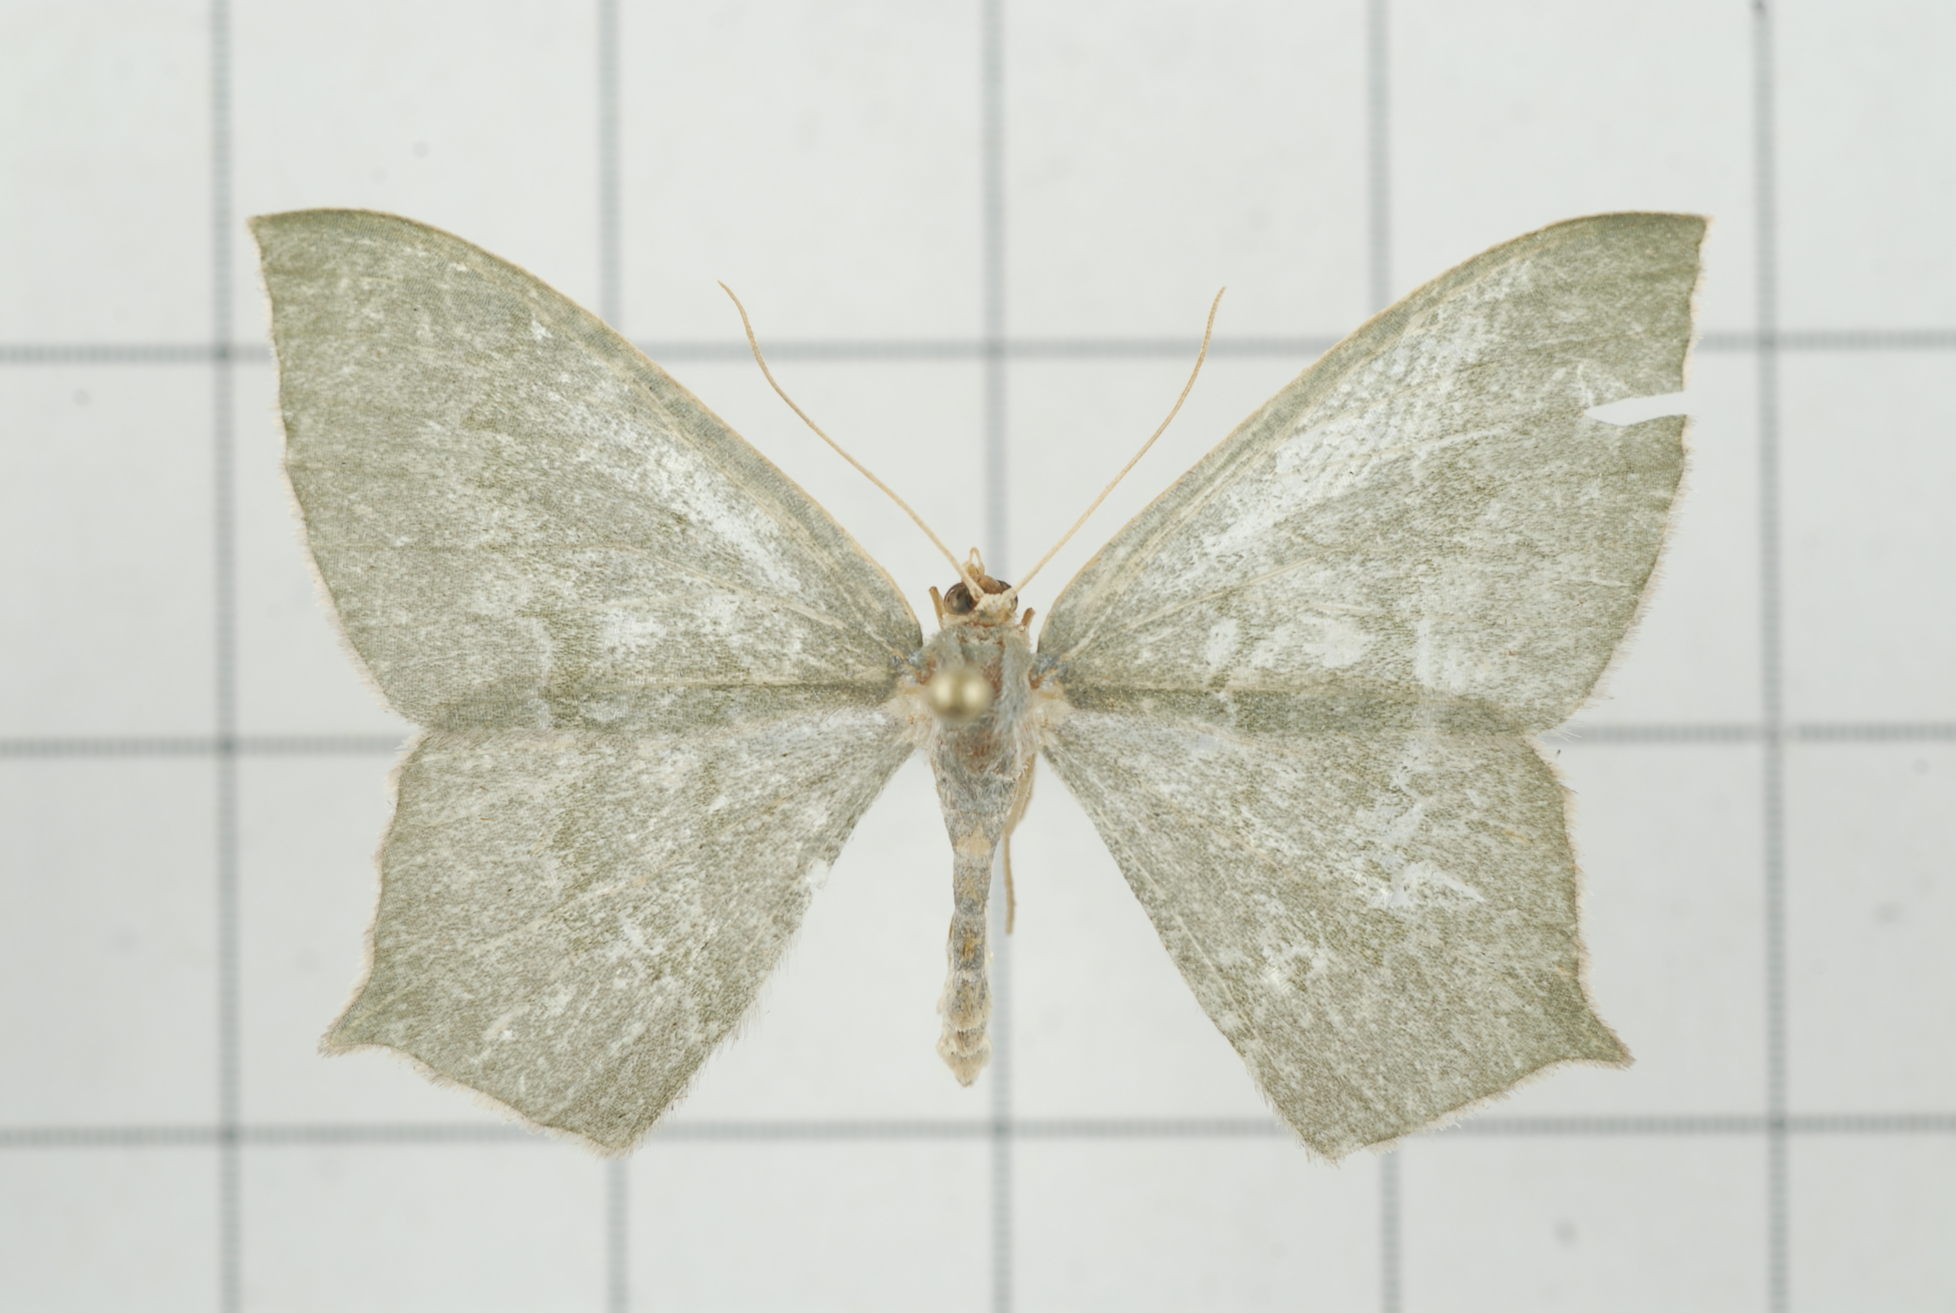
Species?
Maxates sinuolata
